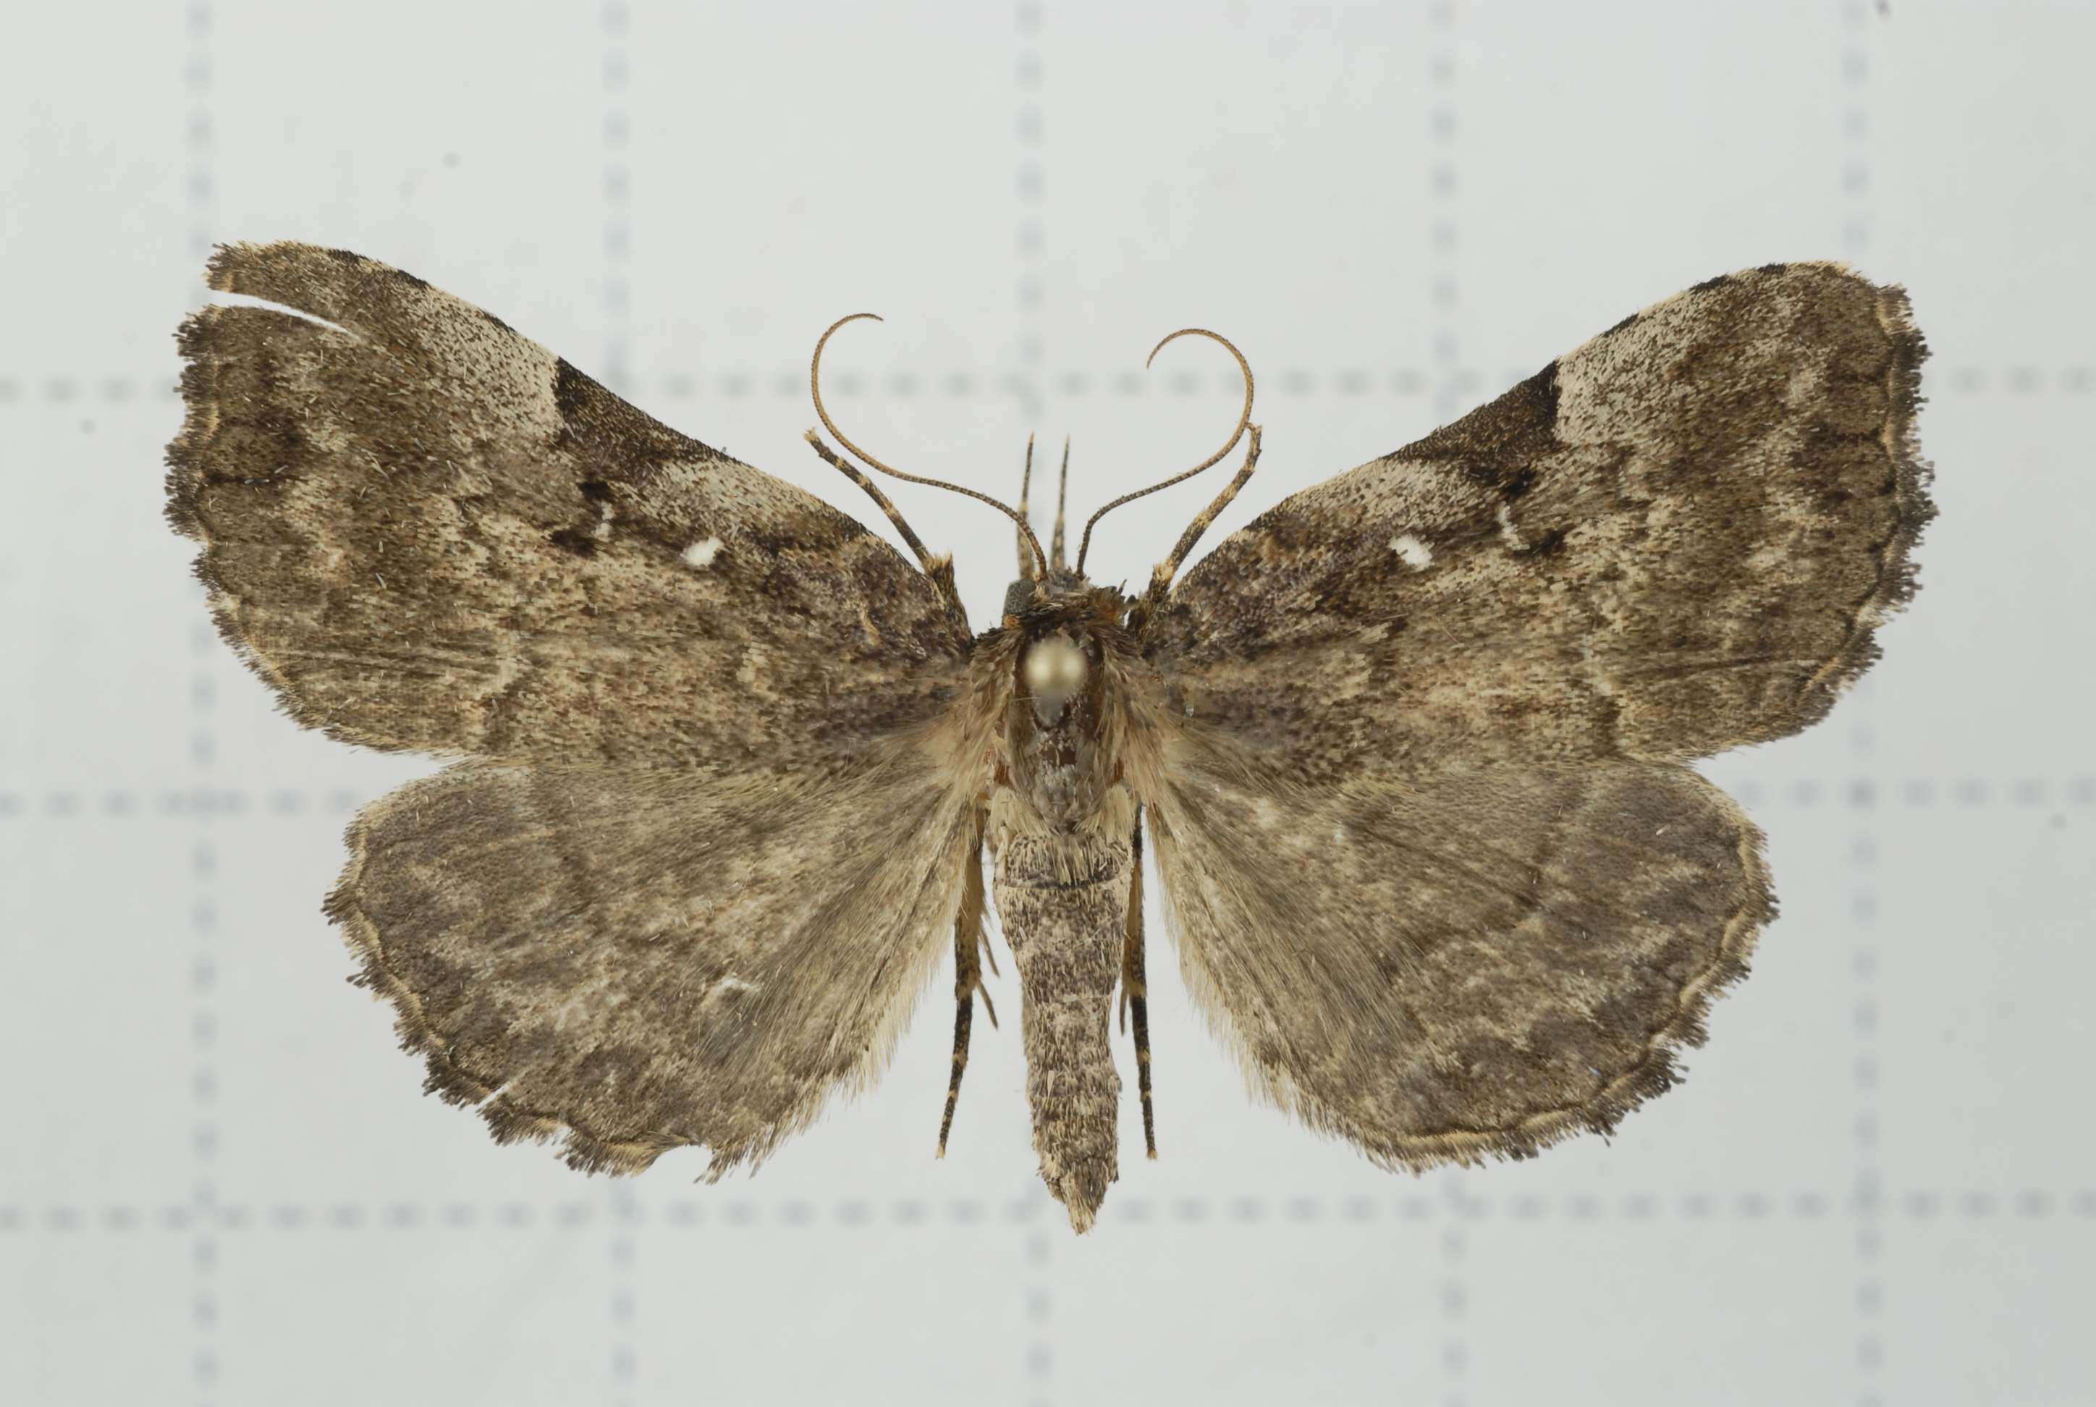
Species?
Hyposemansis albipuncta
